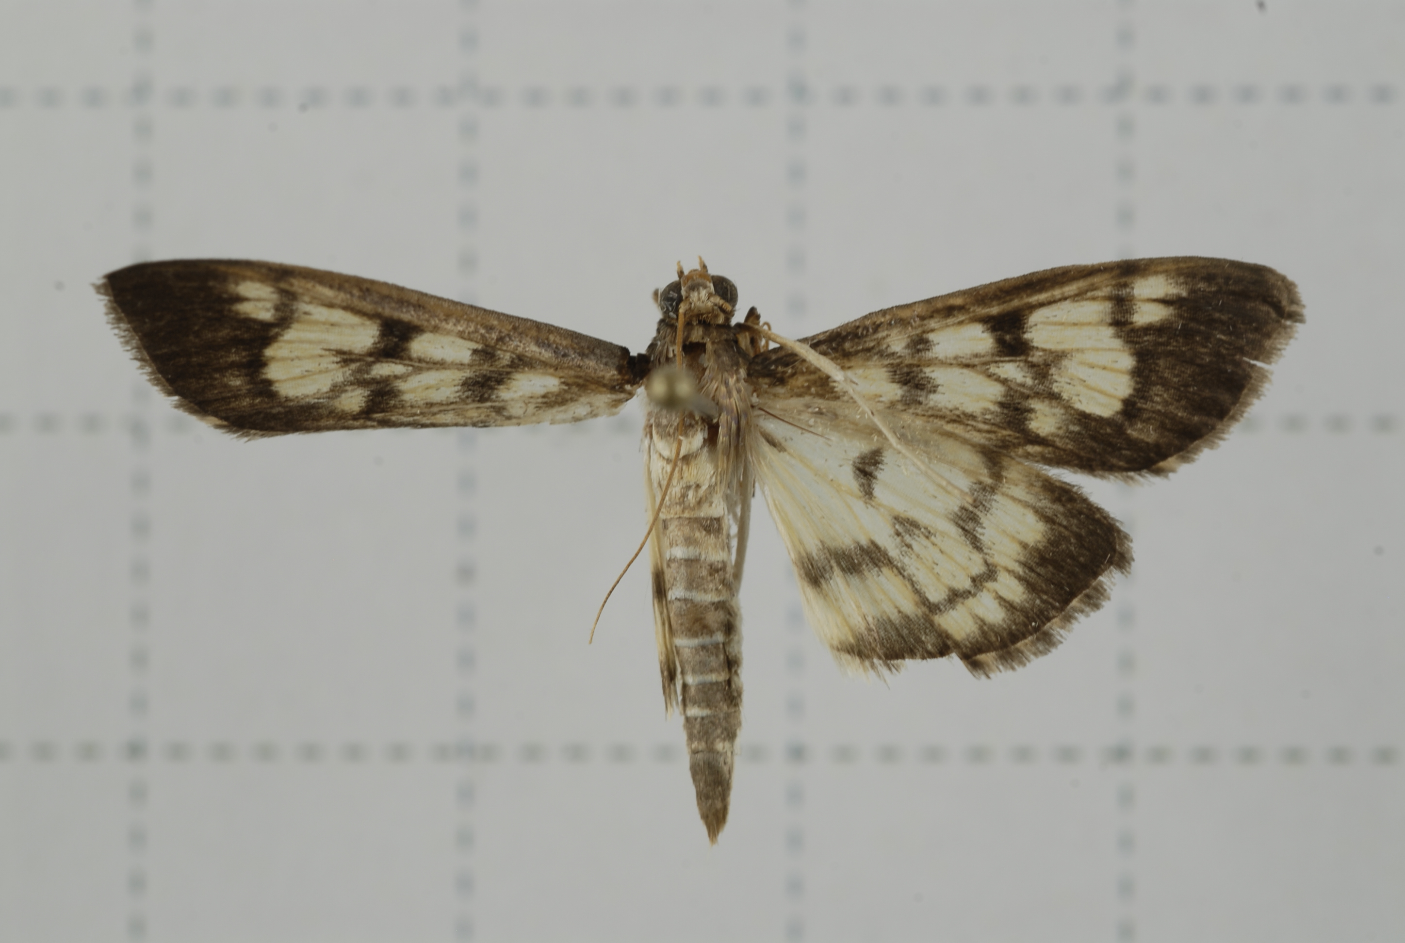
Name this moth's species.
Syllepte taiwanalis
